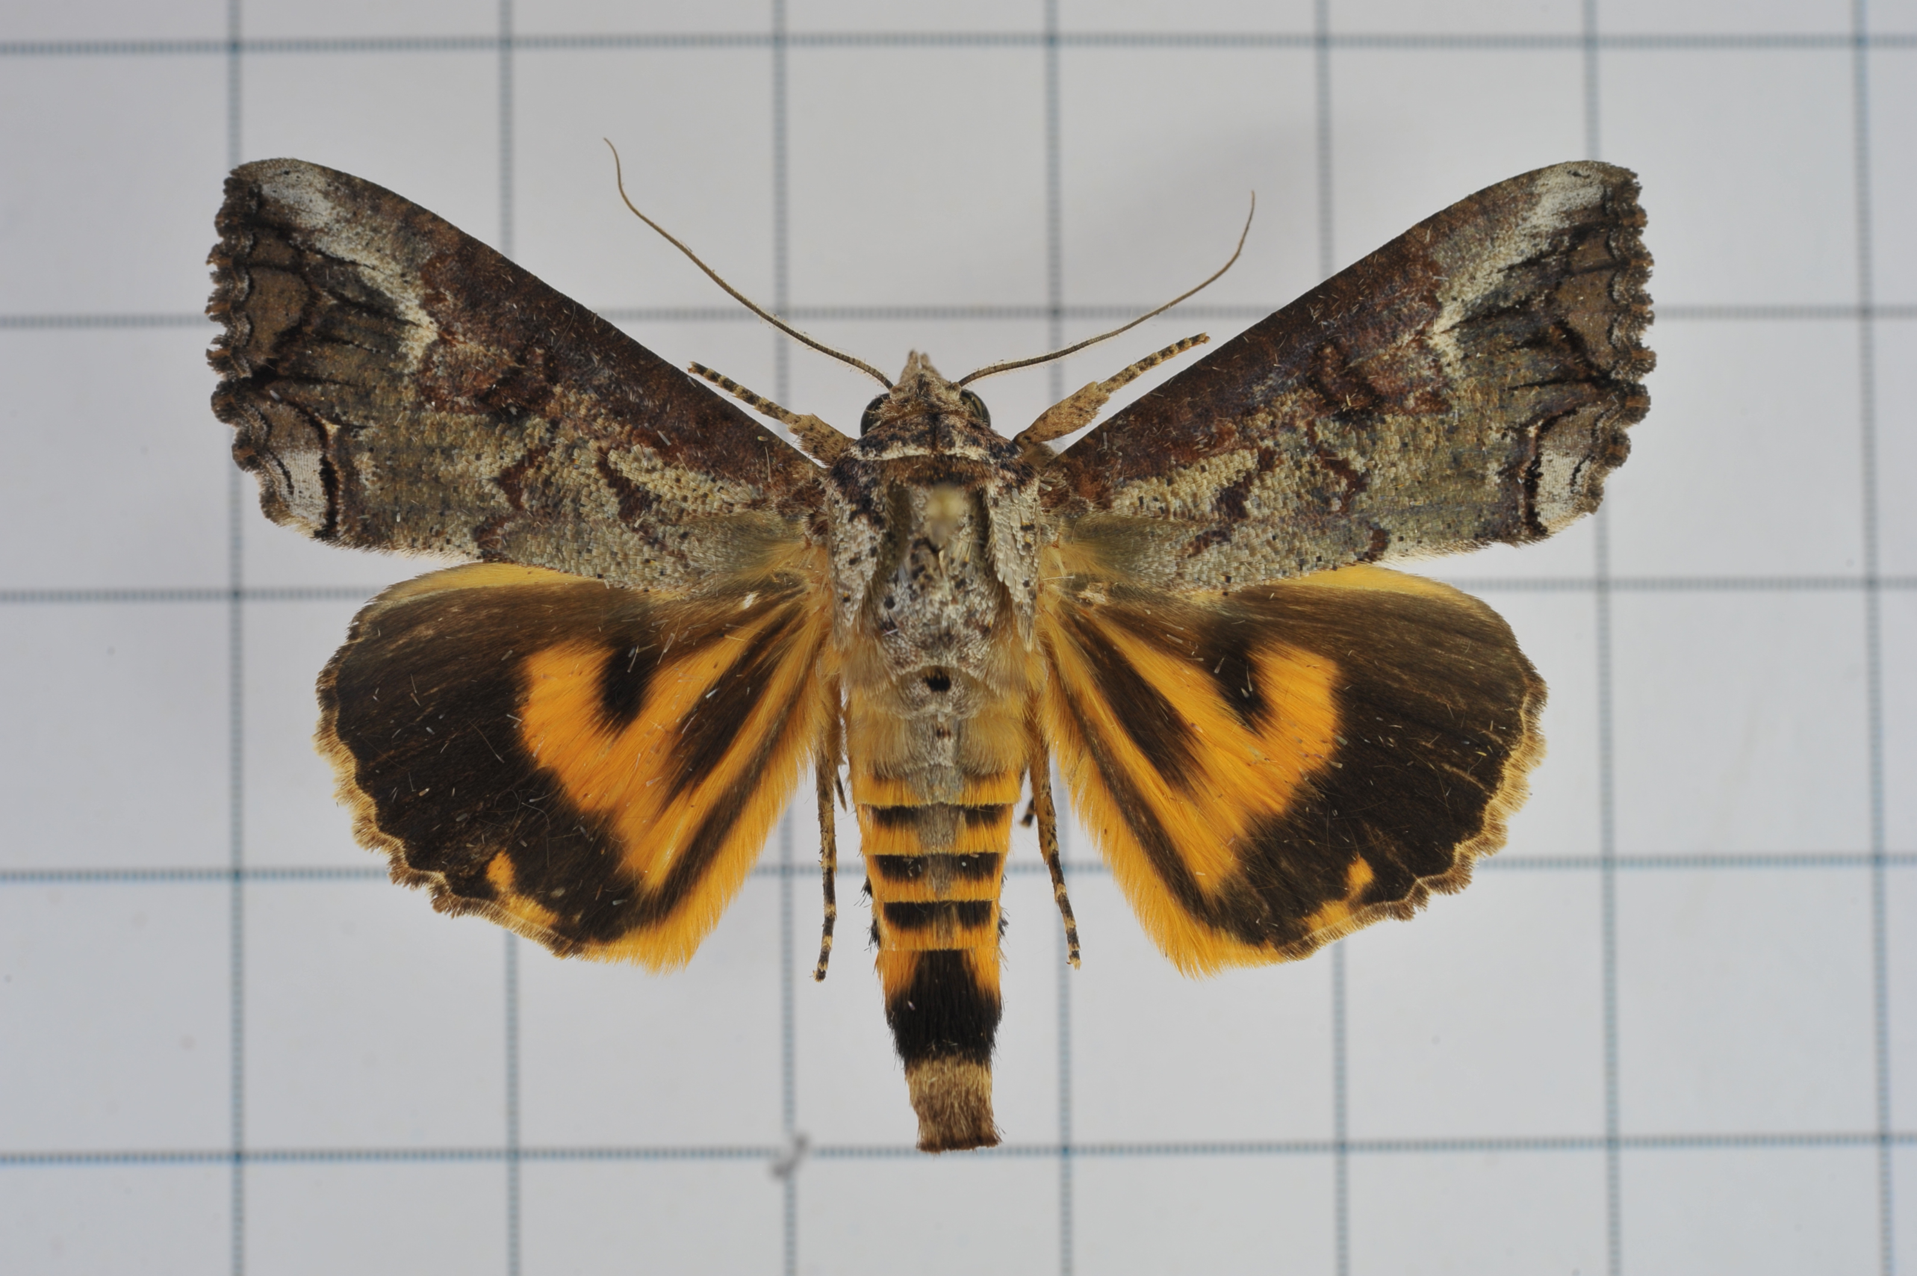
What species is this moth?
Hypocala deflorata deflorata
